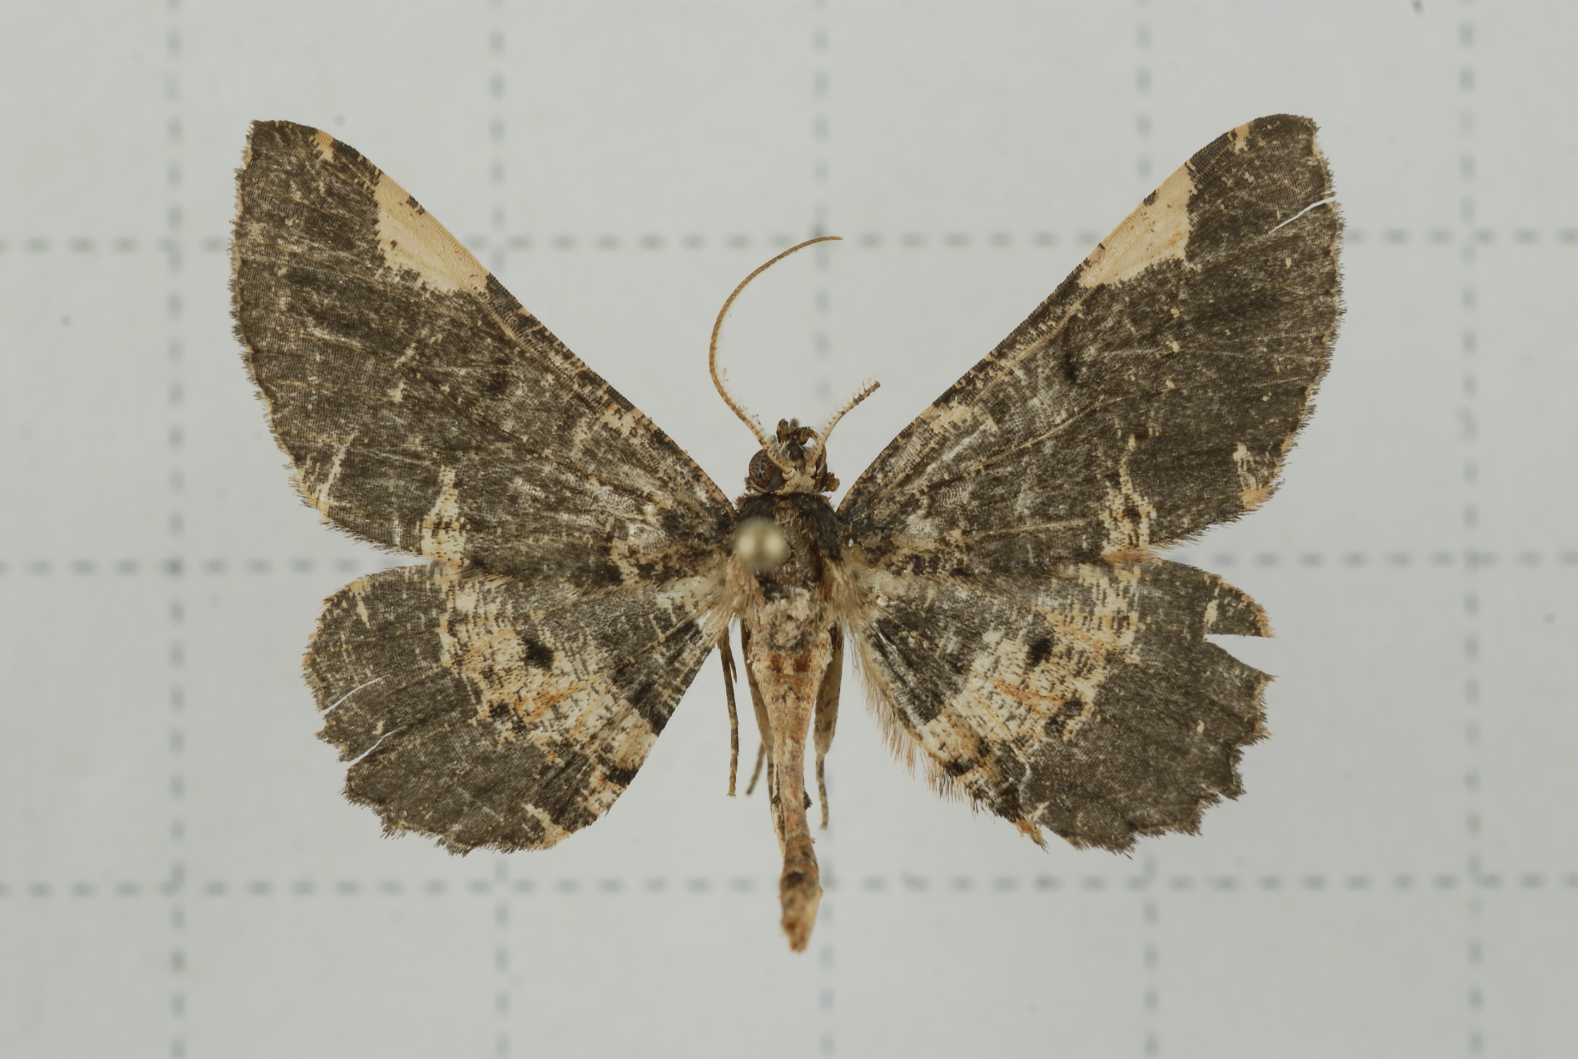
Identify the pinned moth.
Abaciscus costimacula
